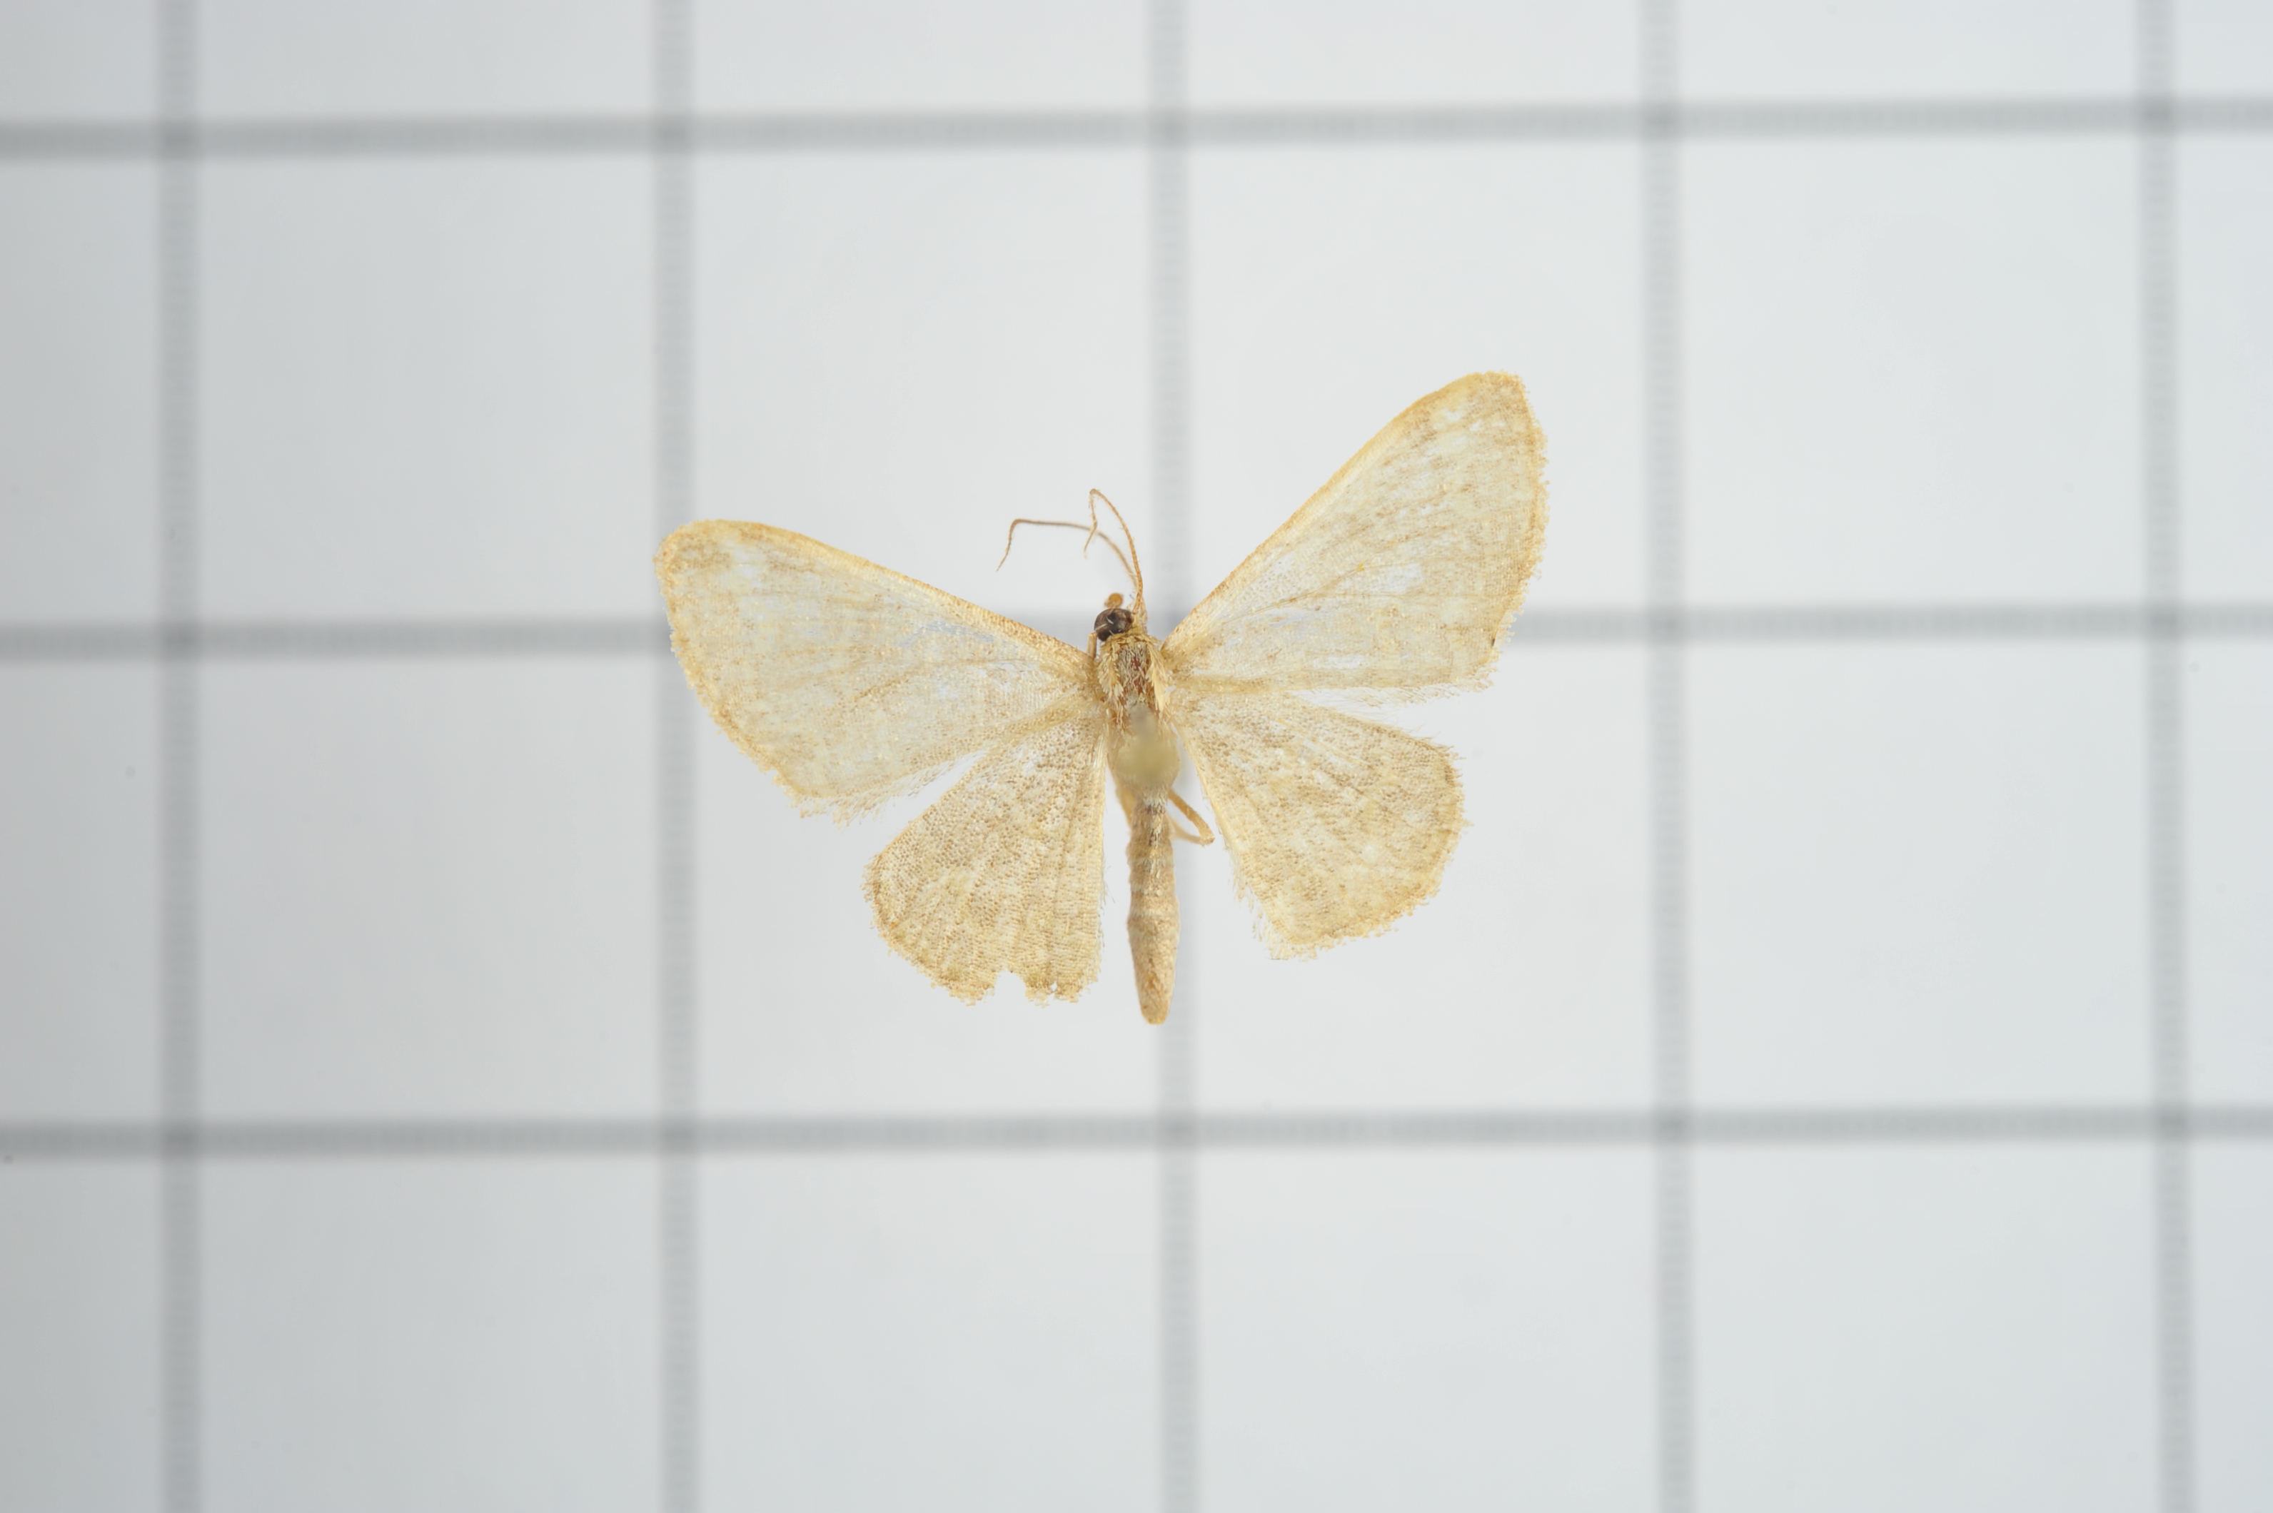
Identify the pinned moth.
Lophophleps purpurea
